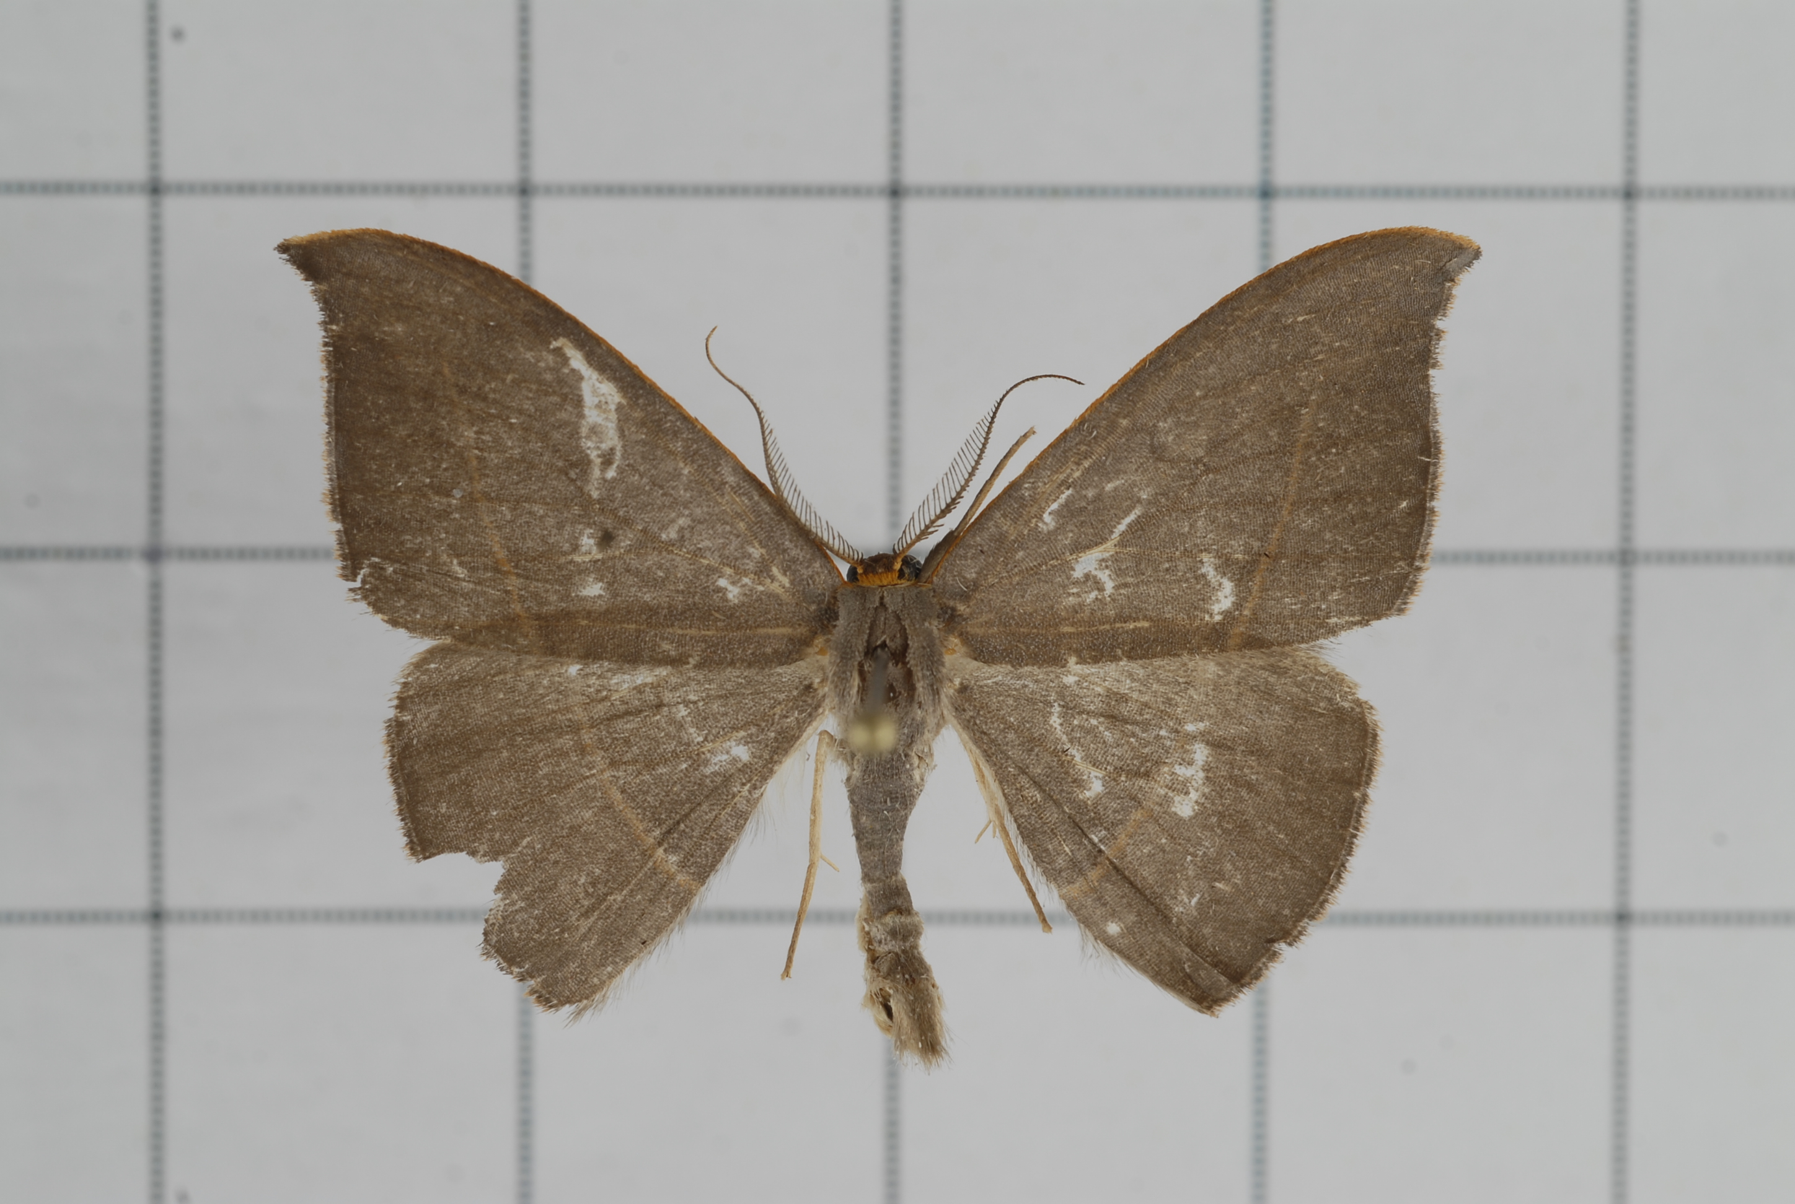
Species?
Microblepsis violacea
